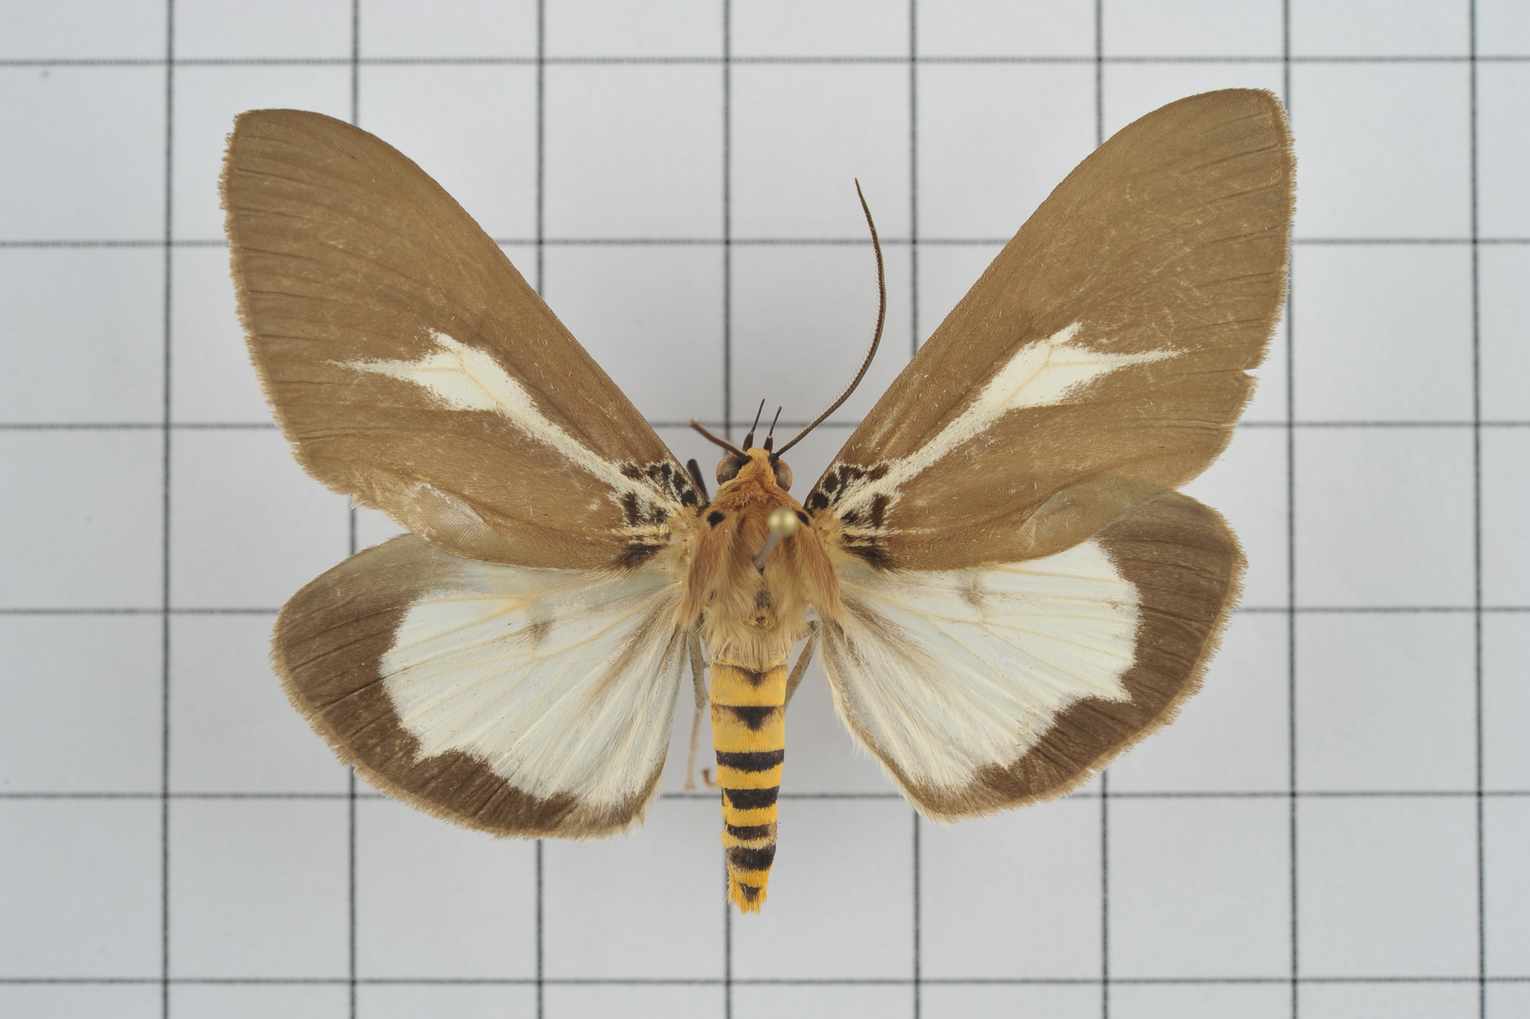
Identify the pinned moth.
Asota heliconia zebrina
